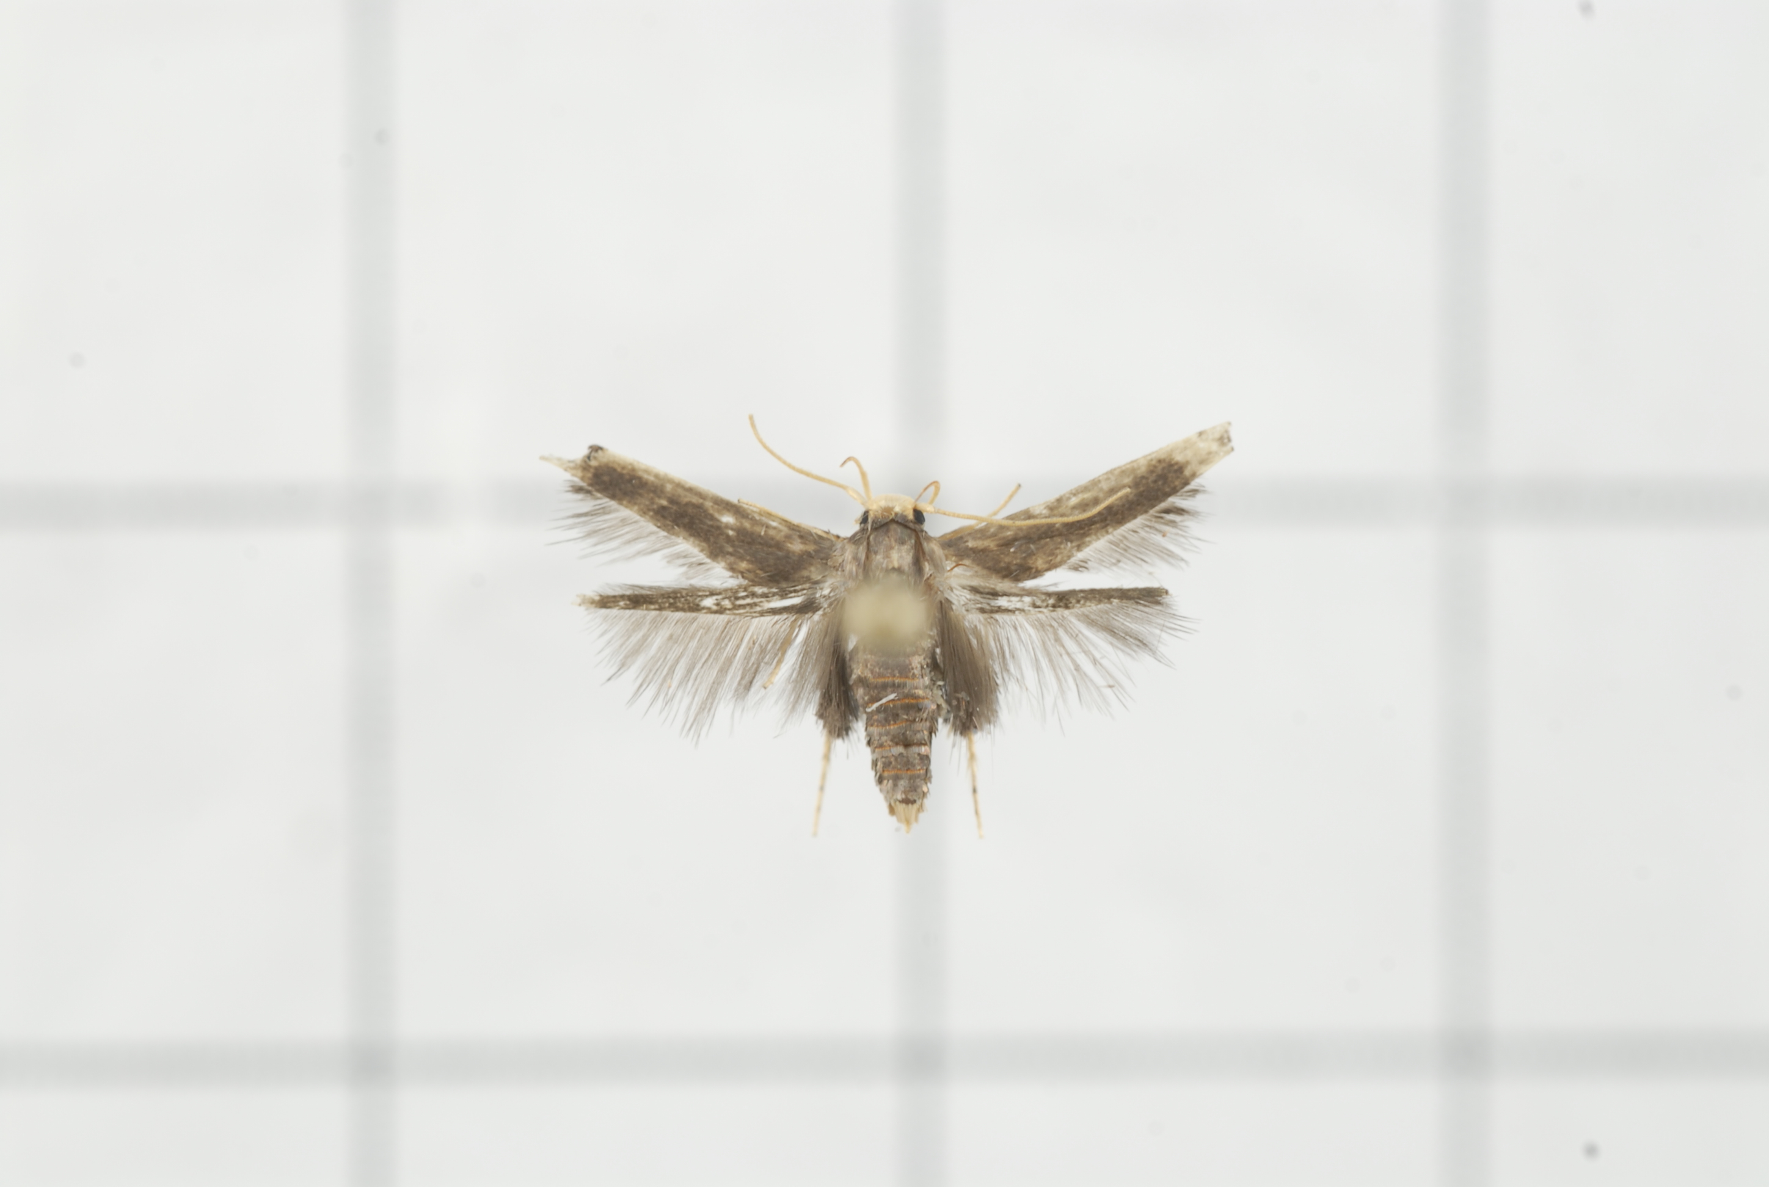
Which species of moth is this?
Stathmopoda masinissa
